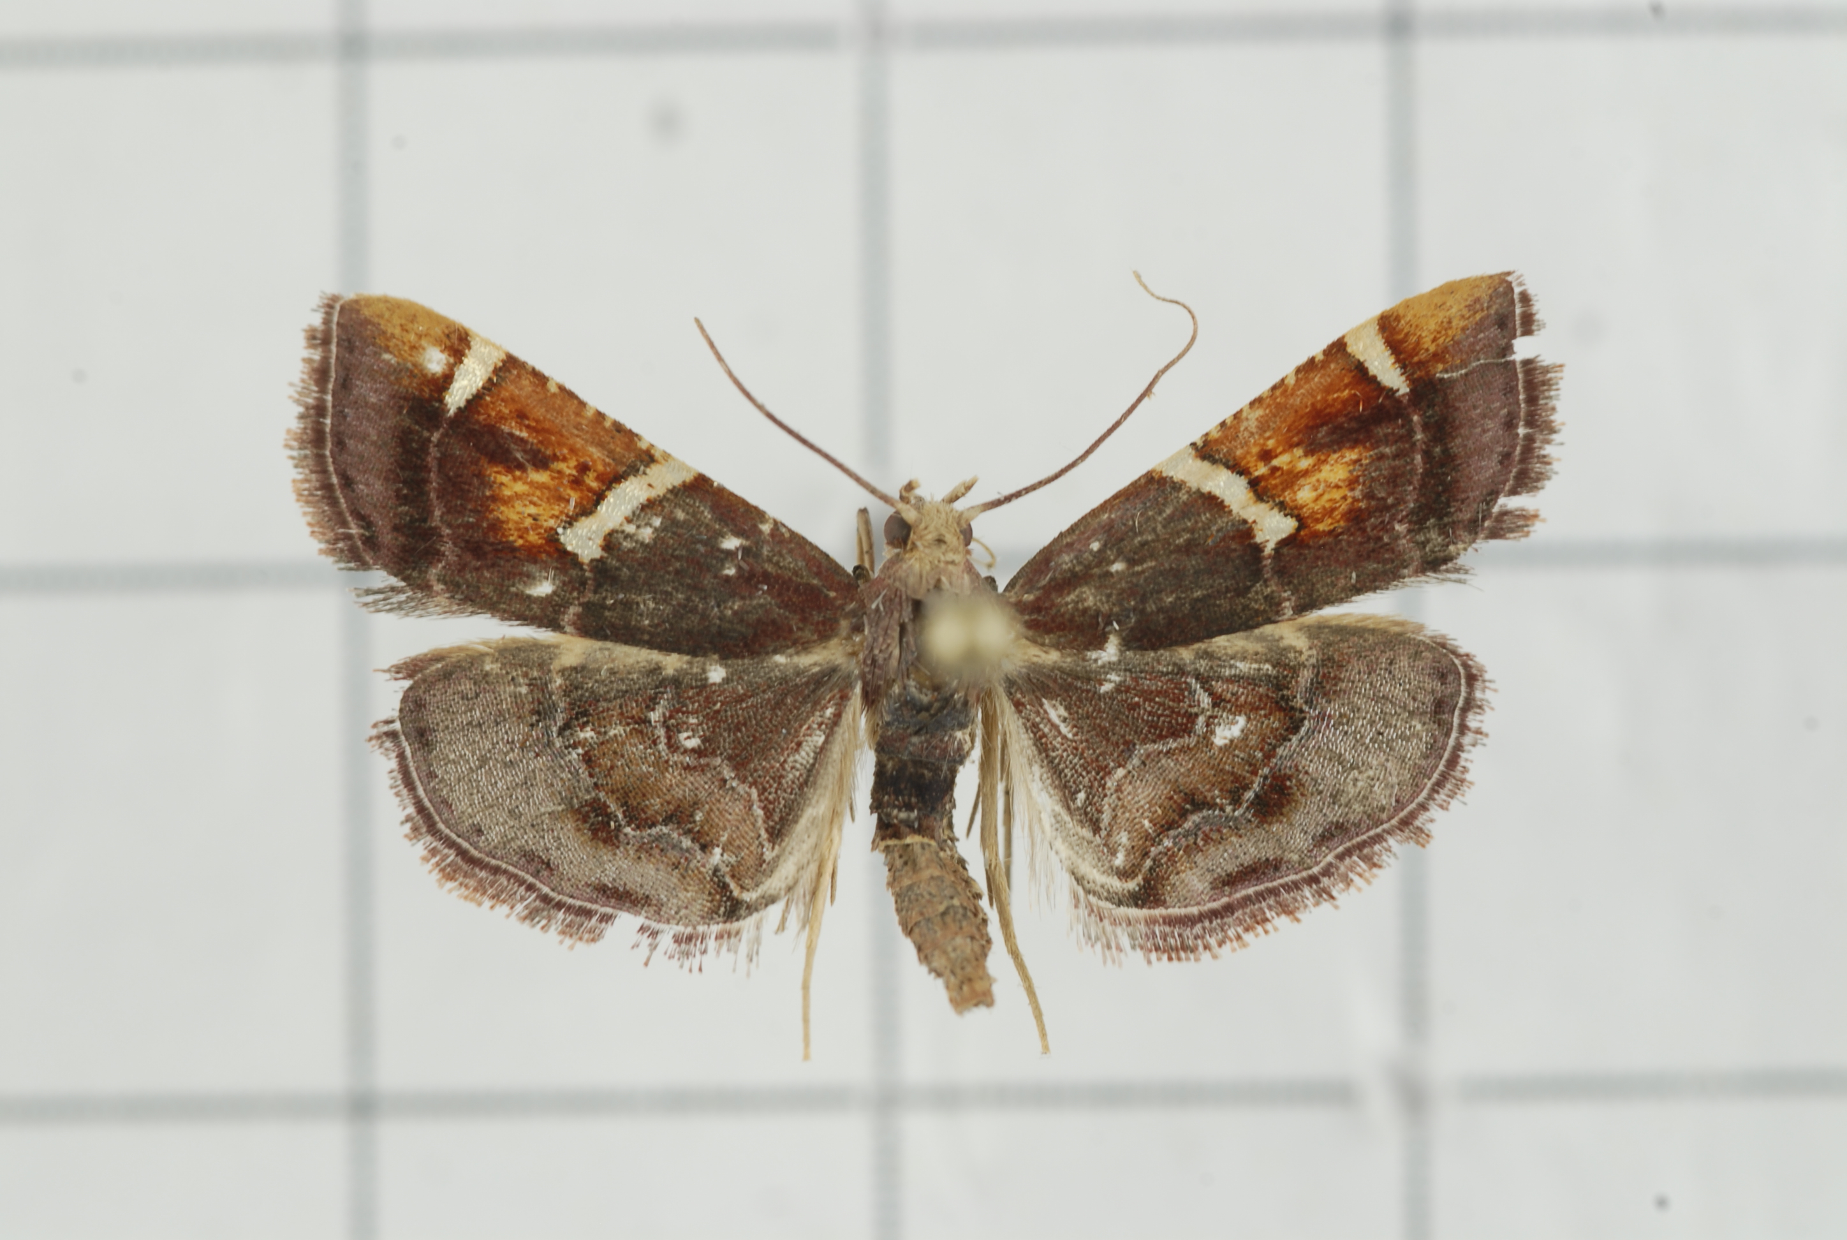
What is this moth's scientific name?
Pyralis regalis
